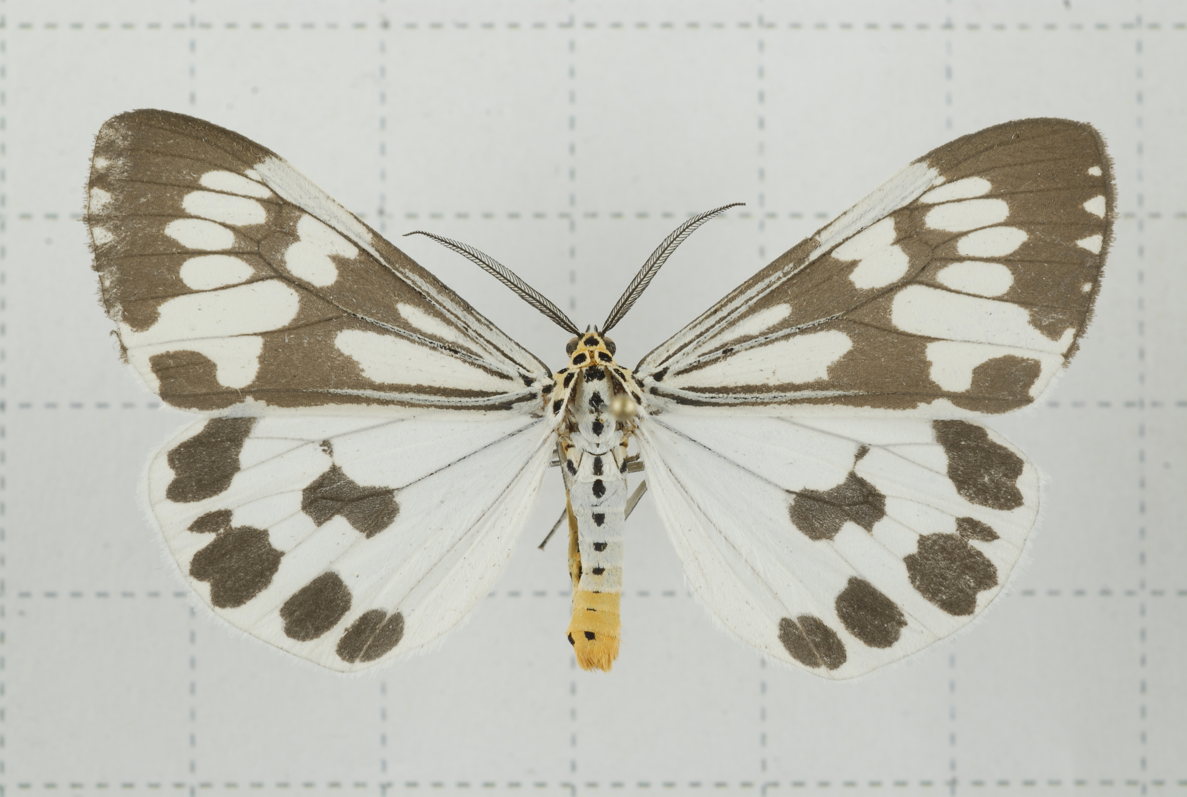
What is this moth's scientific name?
Nyctemera adversata
